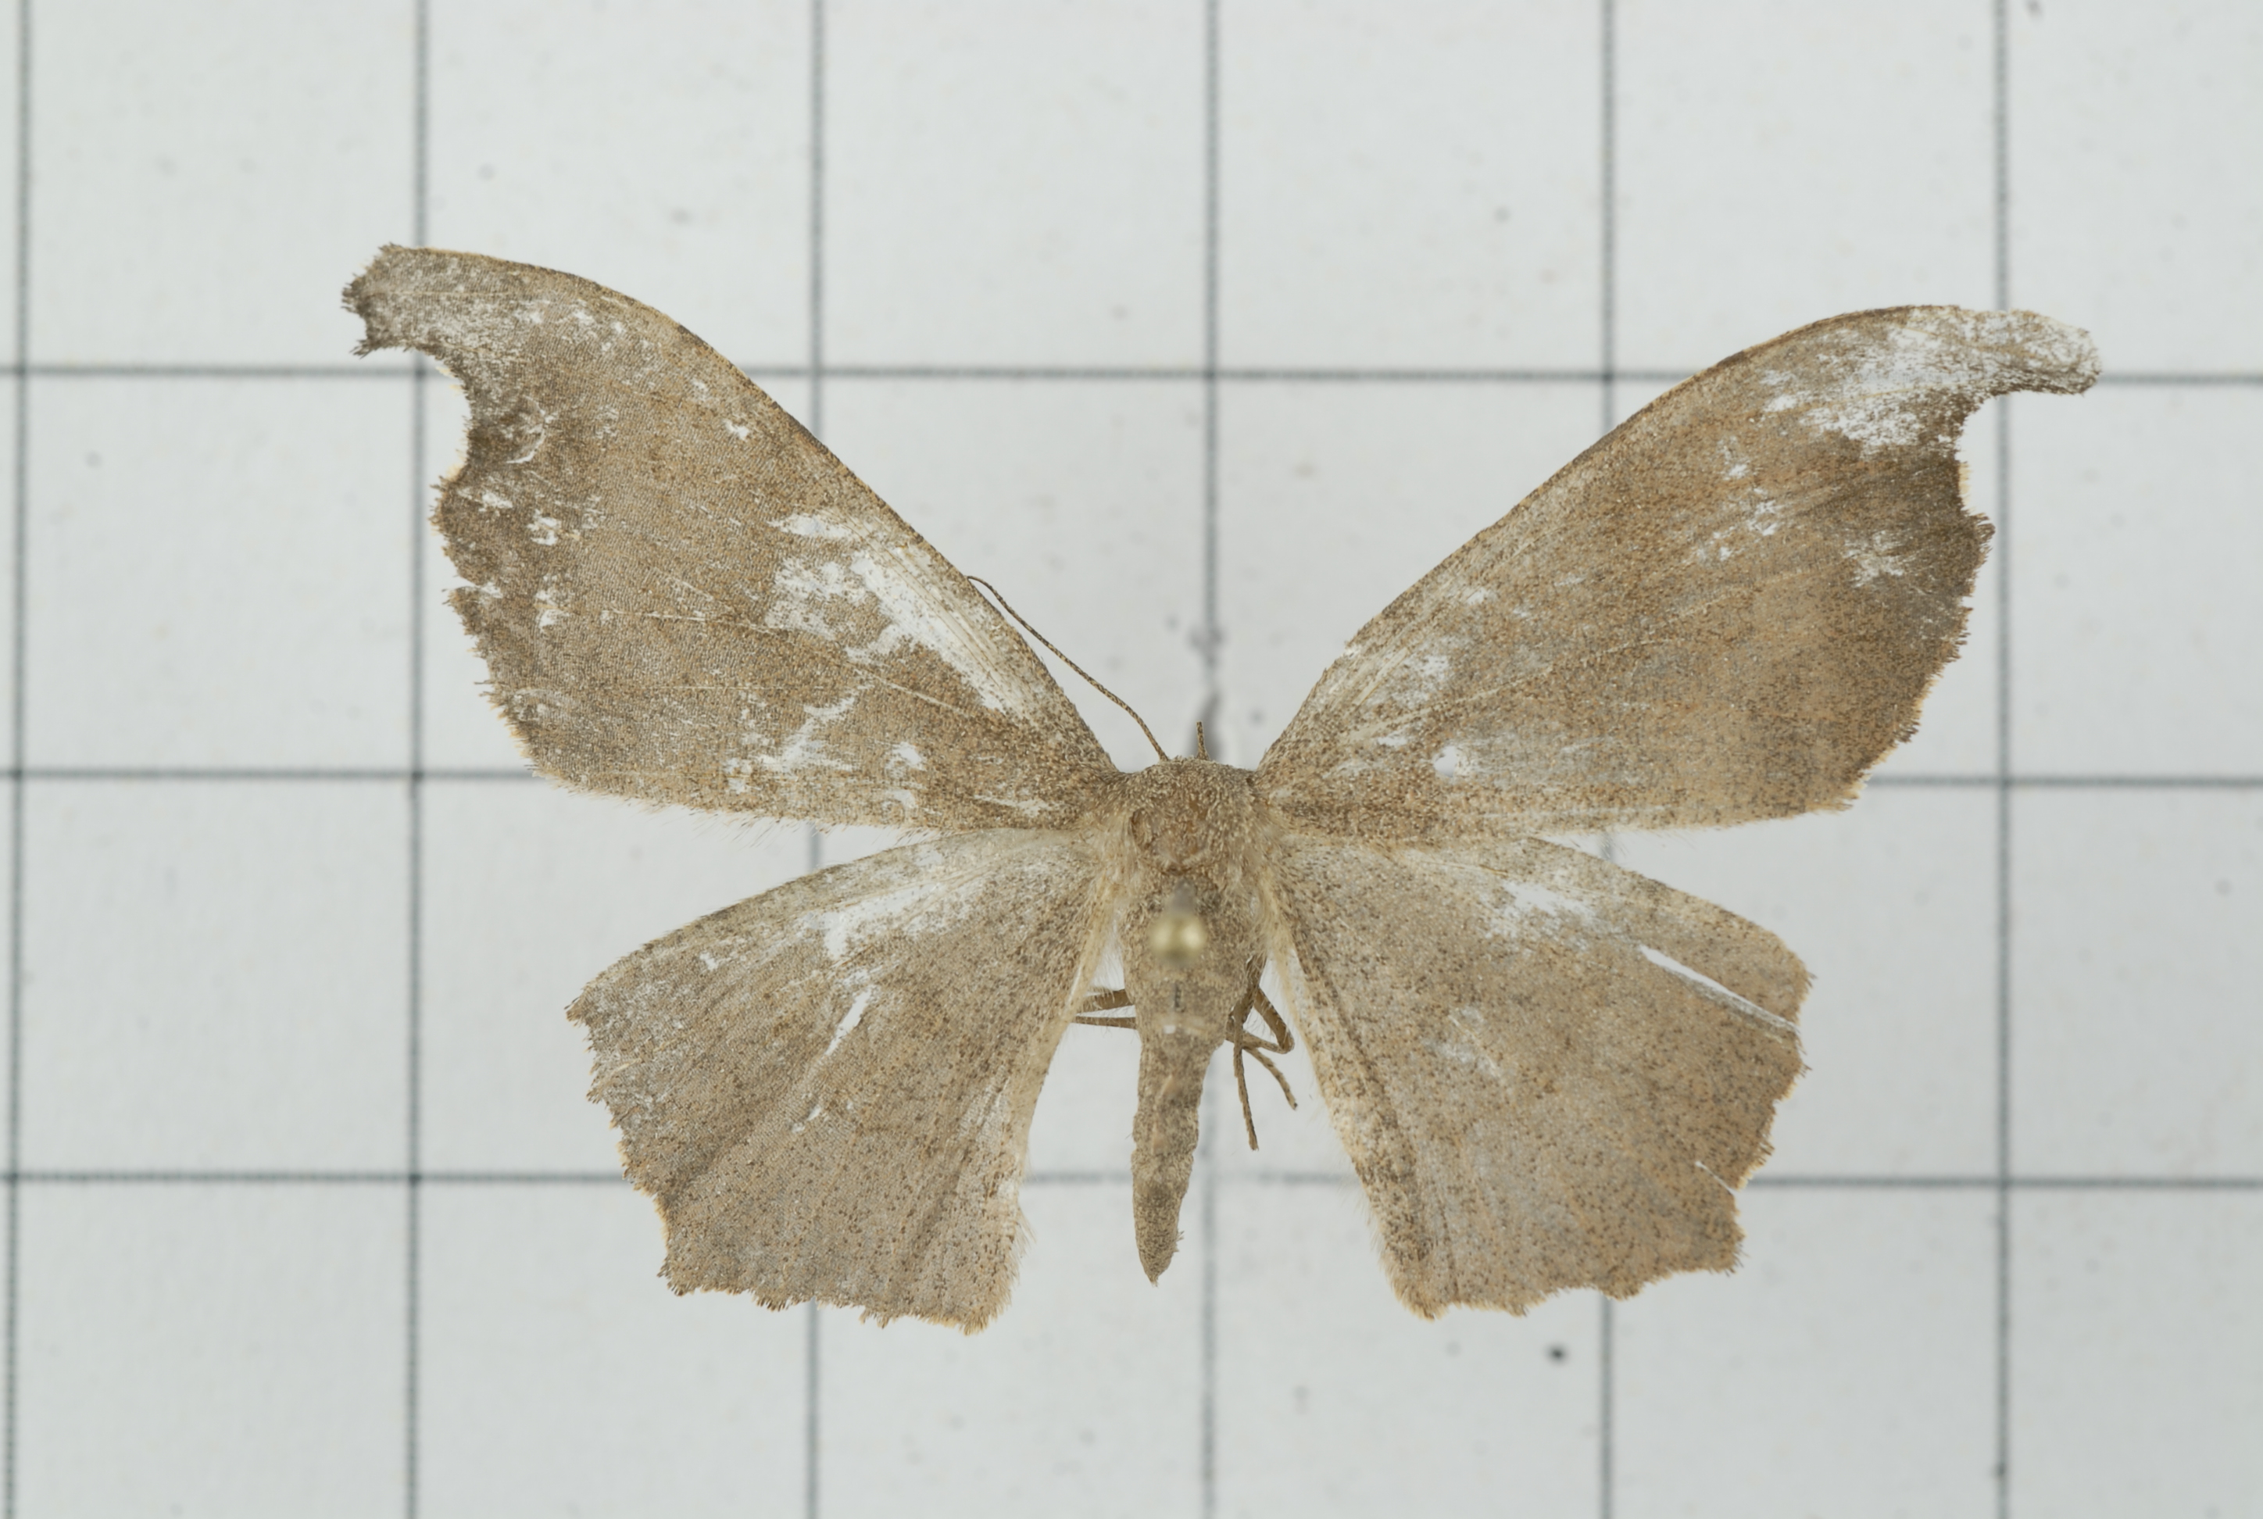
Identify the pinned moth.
Hyposidra talaca talaca
